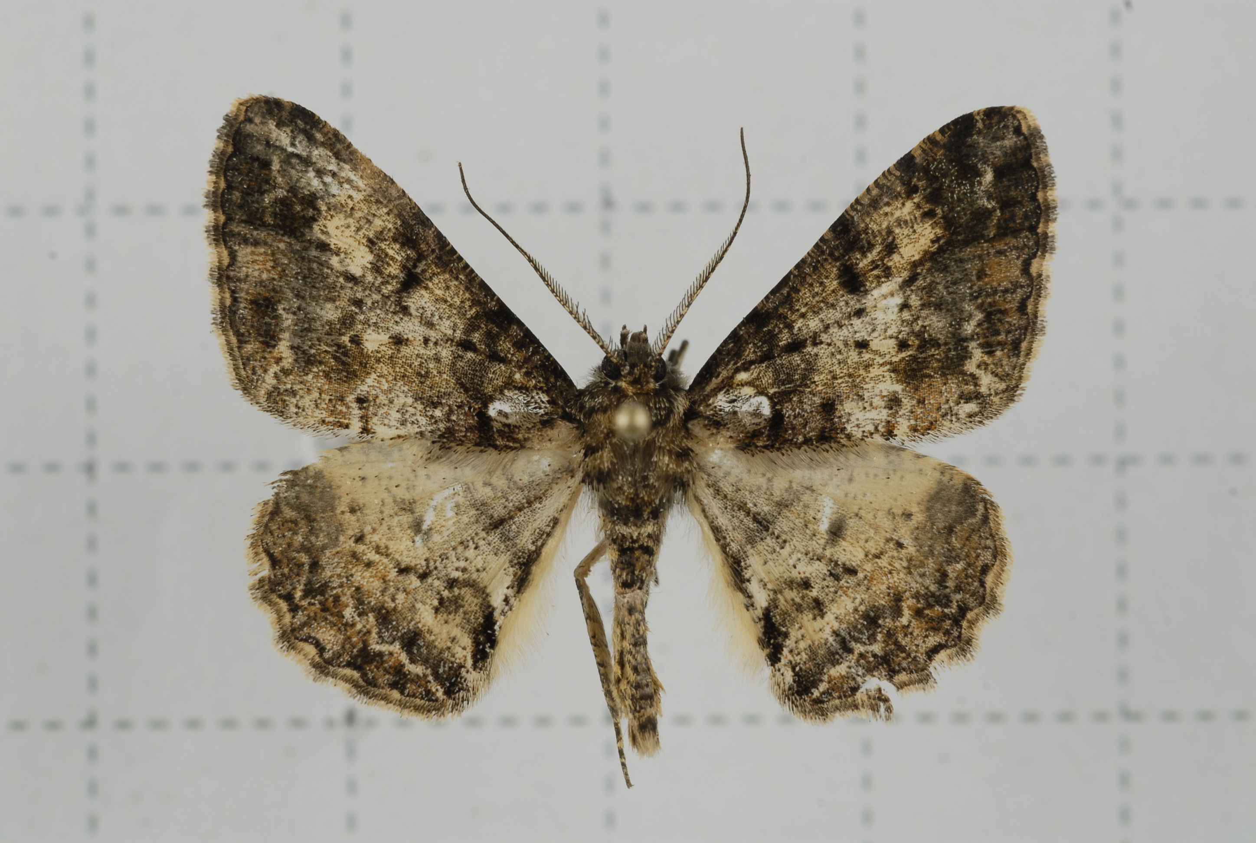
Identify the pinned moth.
Alcis taiwanovariegata
